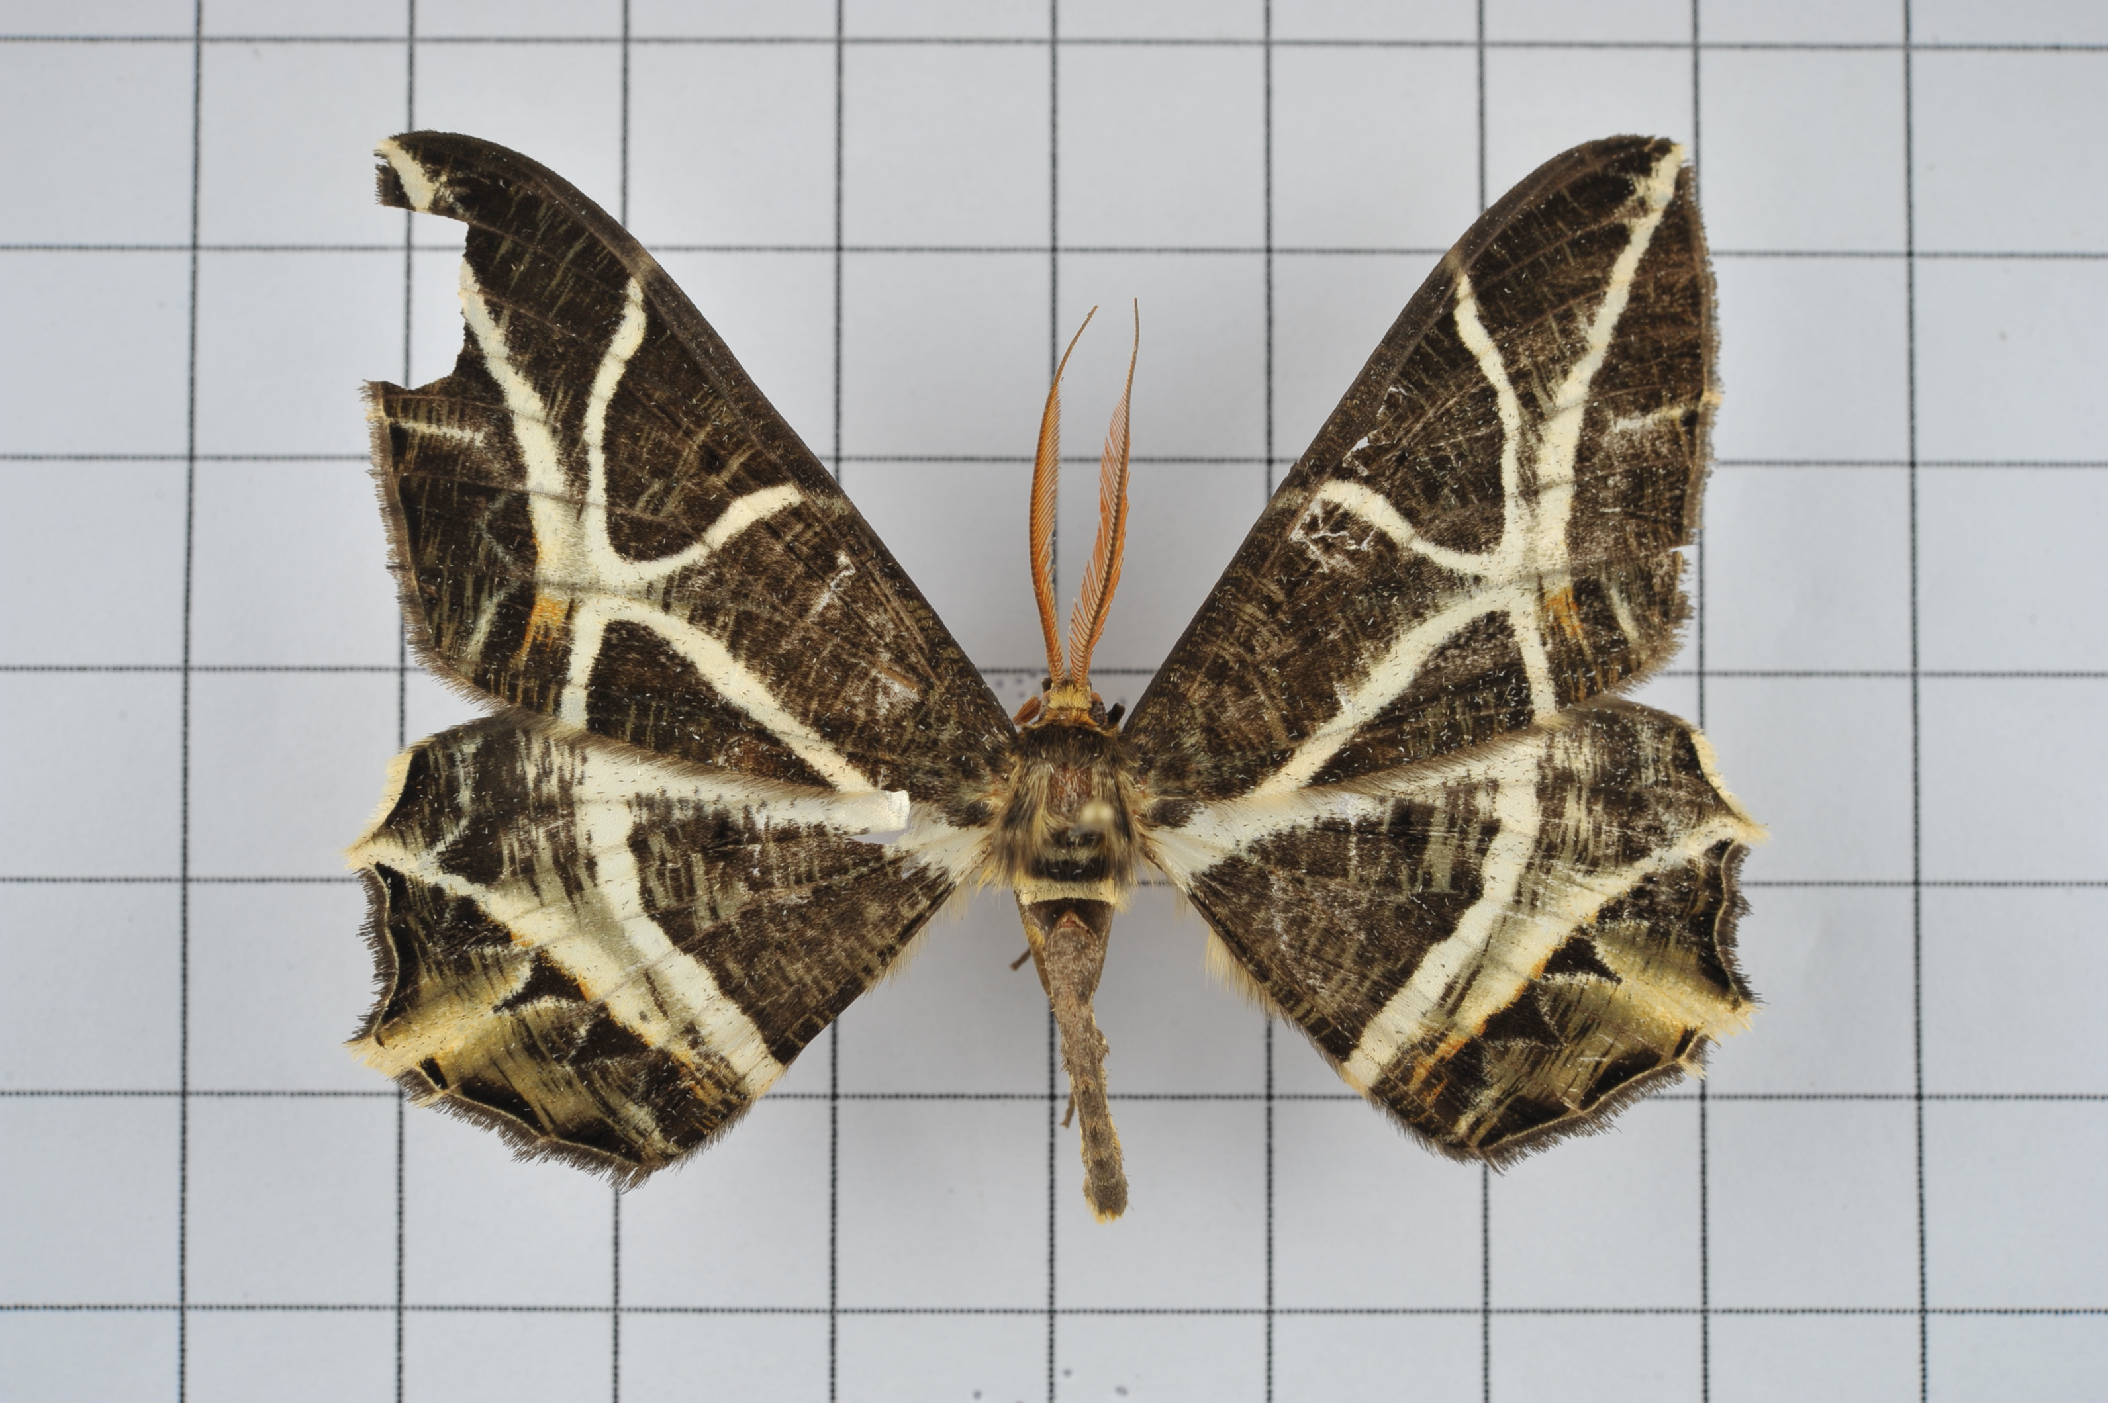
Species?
Mesastrape fulguraria fulguraria
